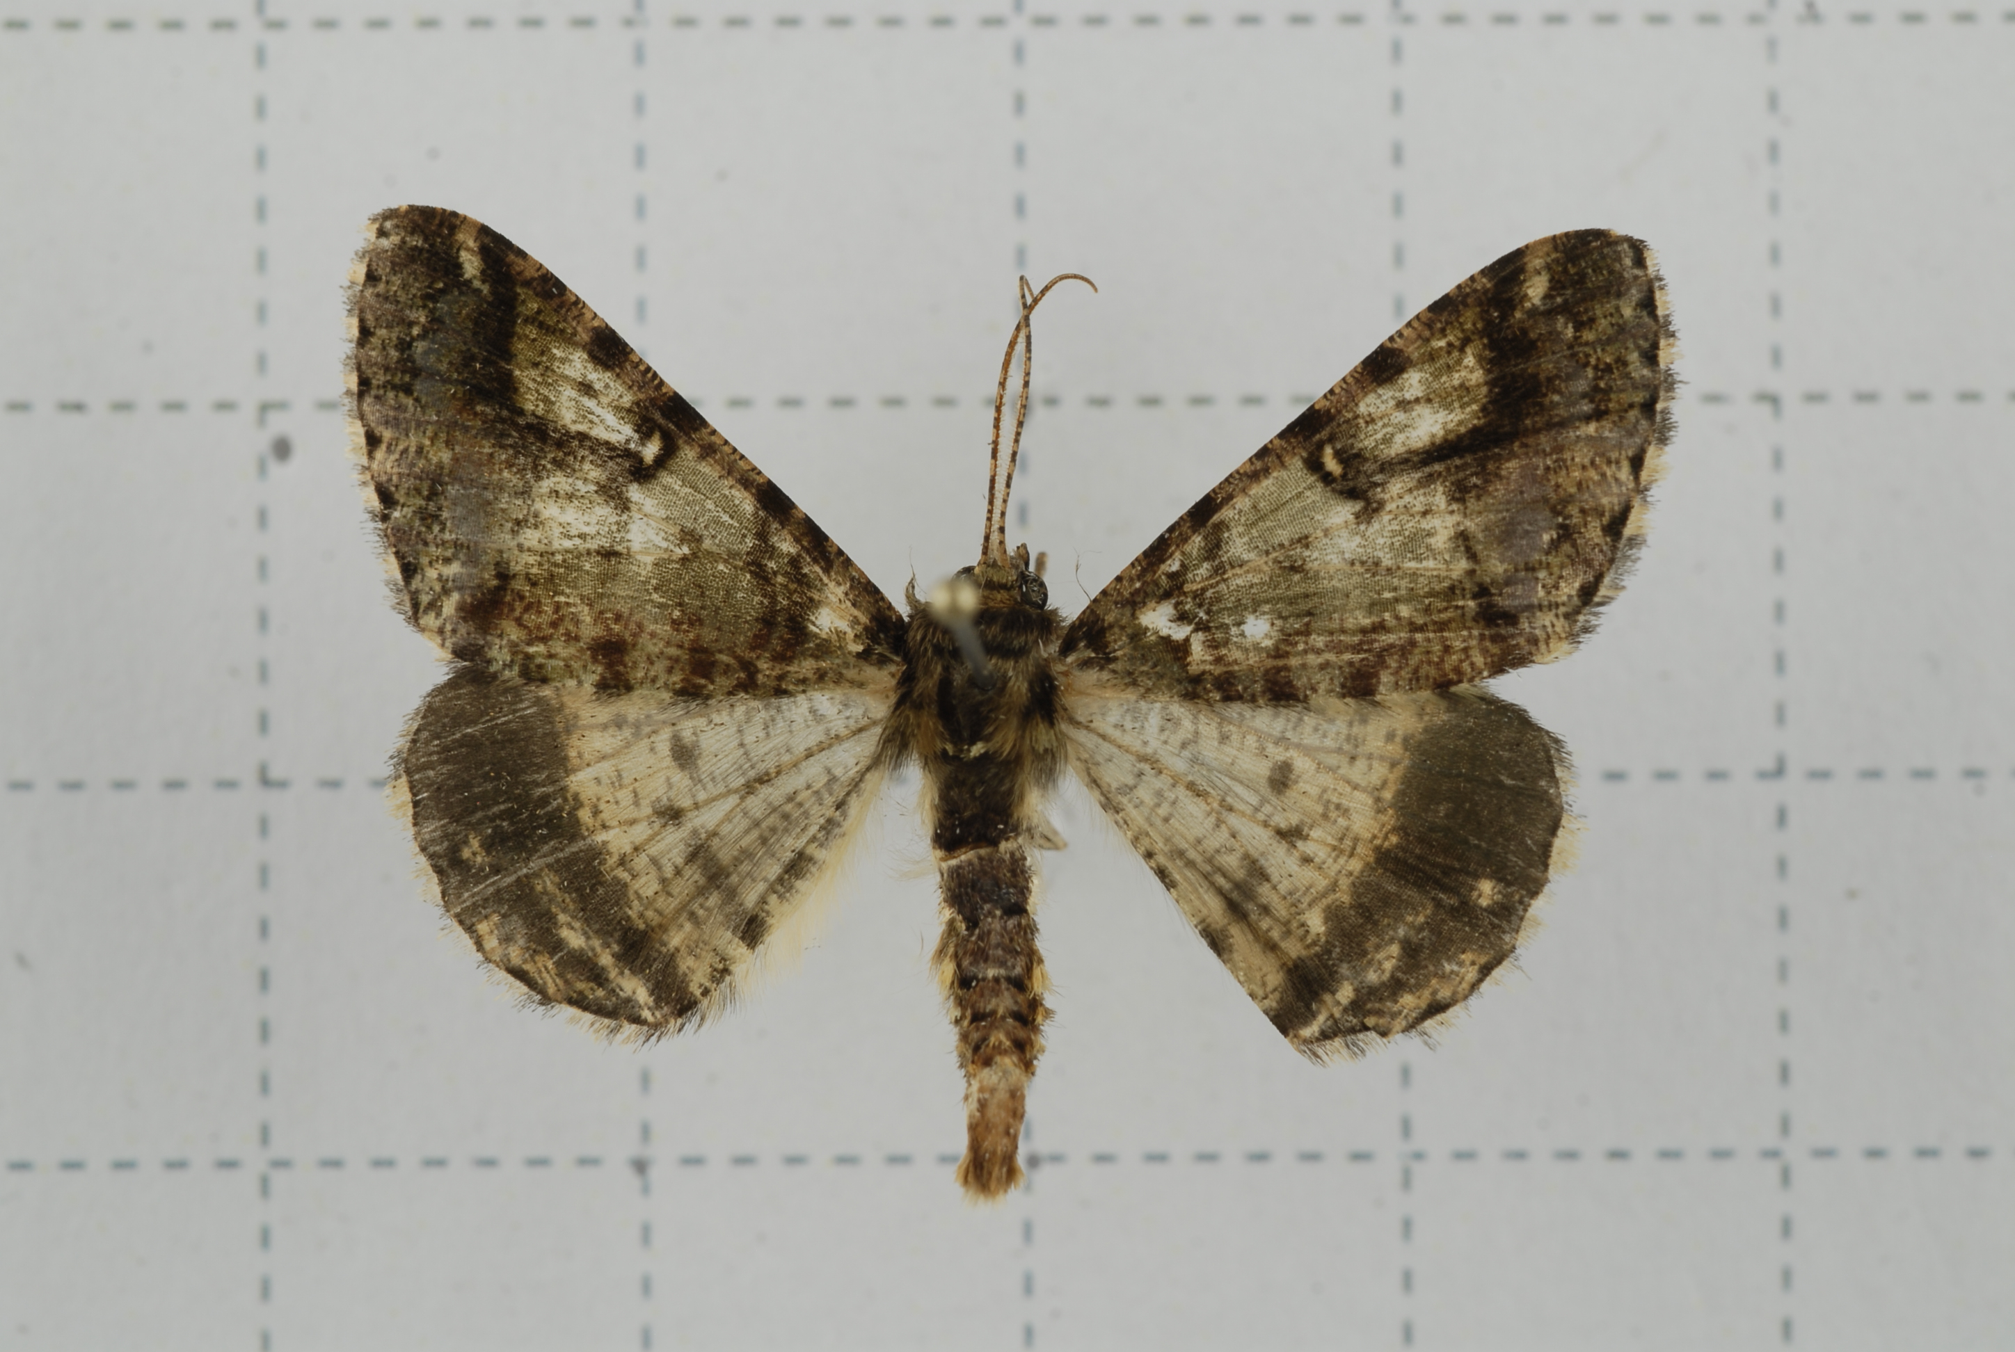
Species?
Gasterocome pannosaria orta
